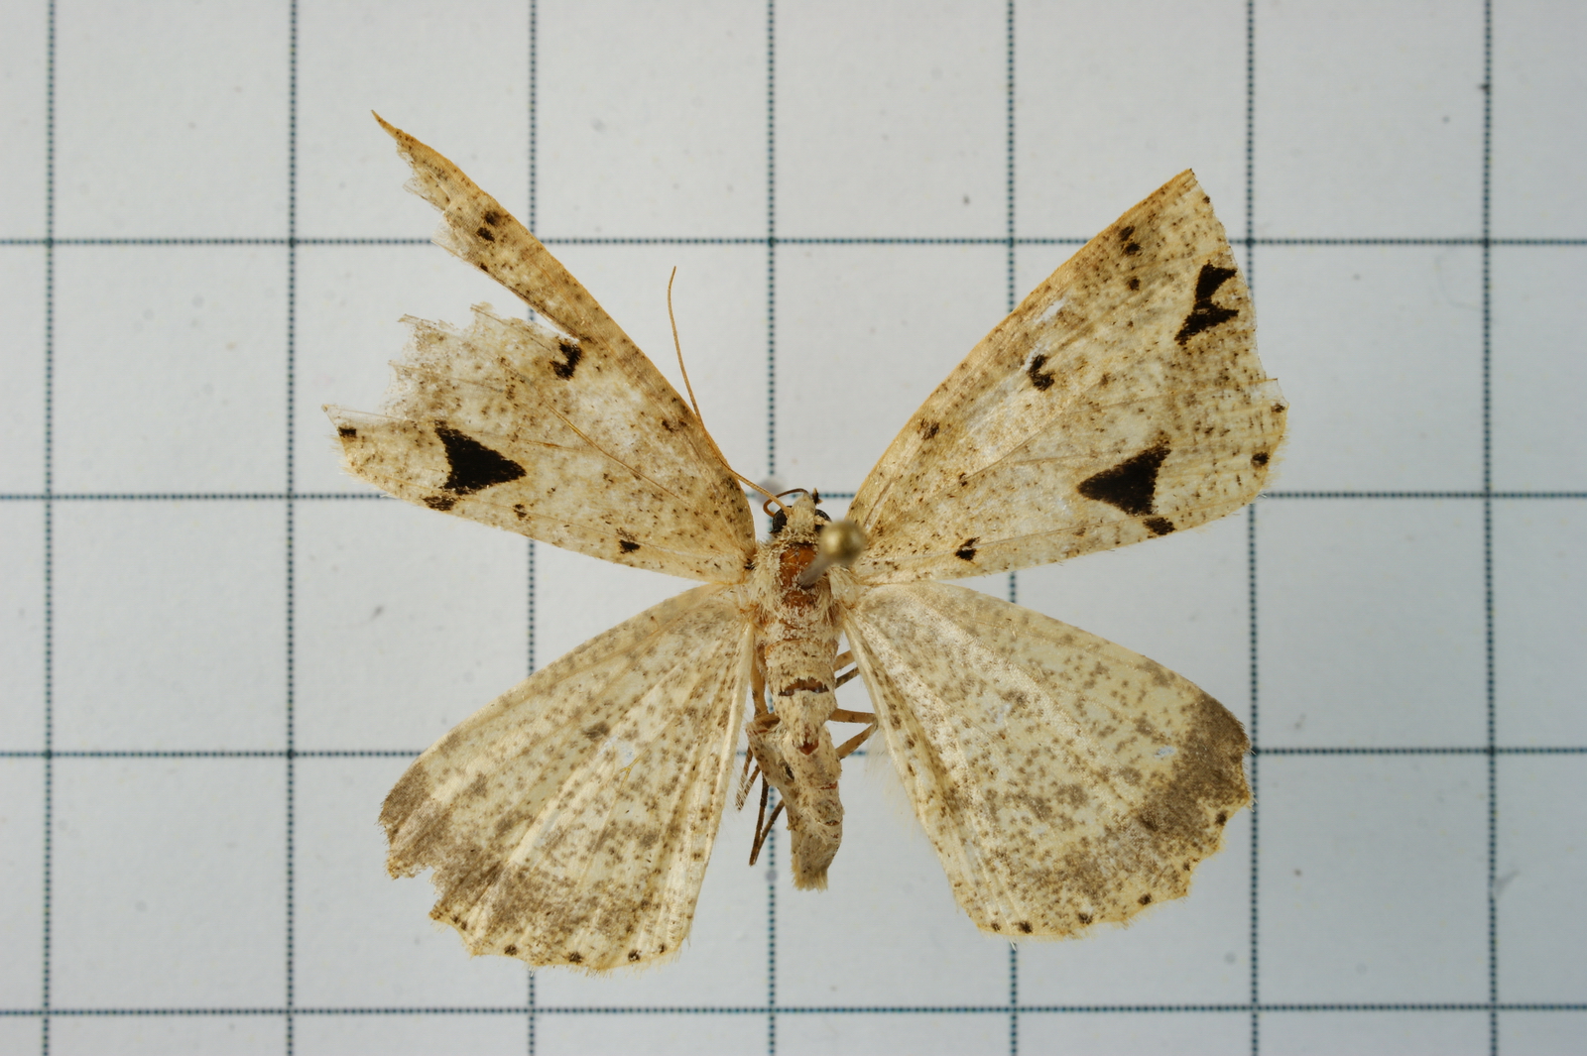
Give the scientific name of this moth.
Psyra matsumurai
